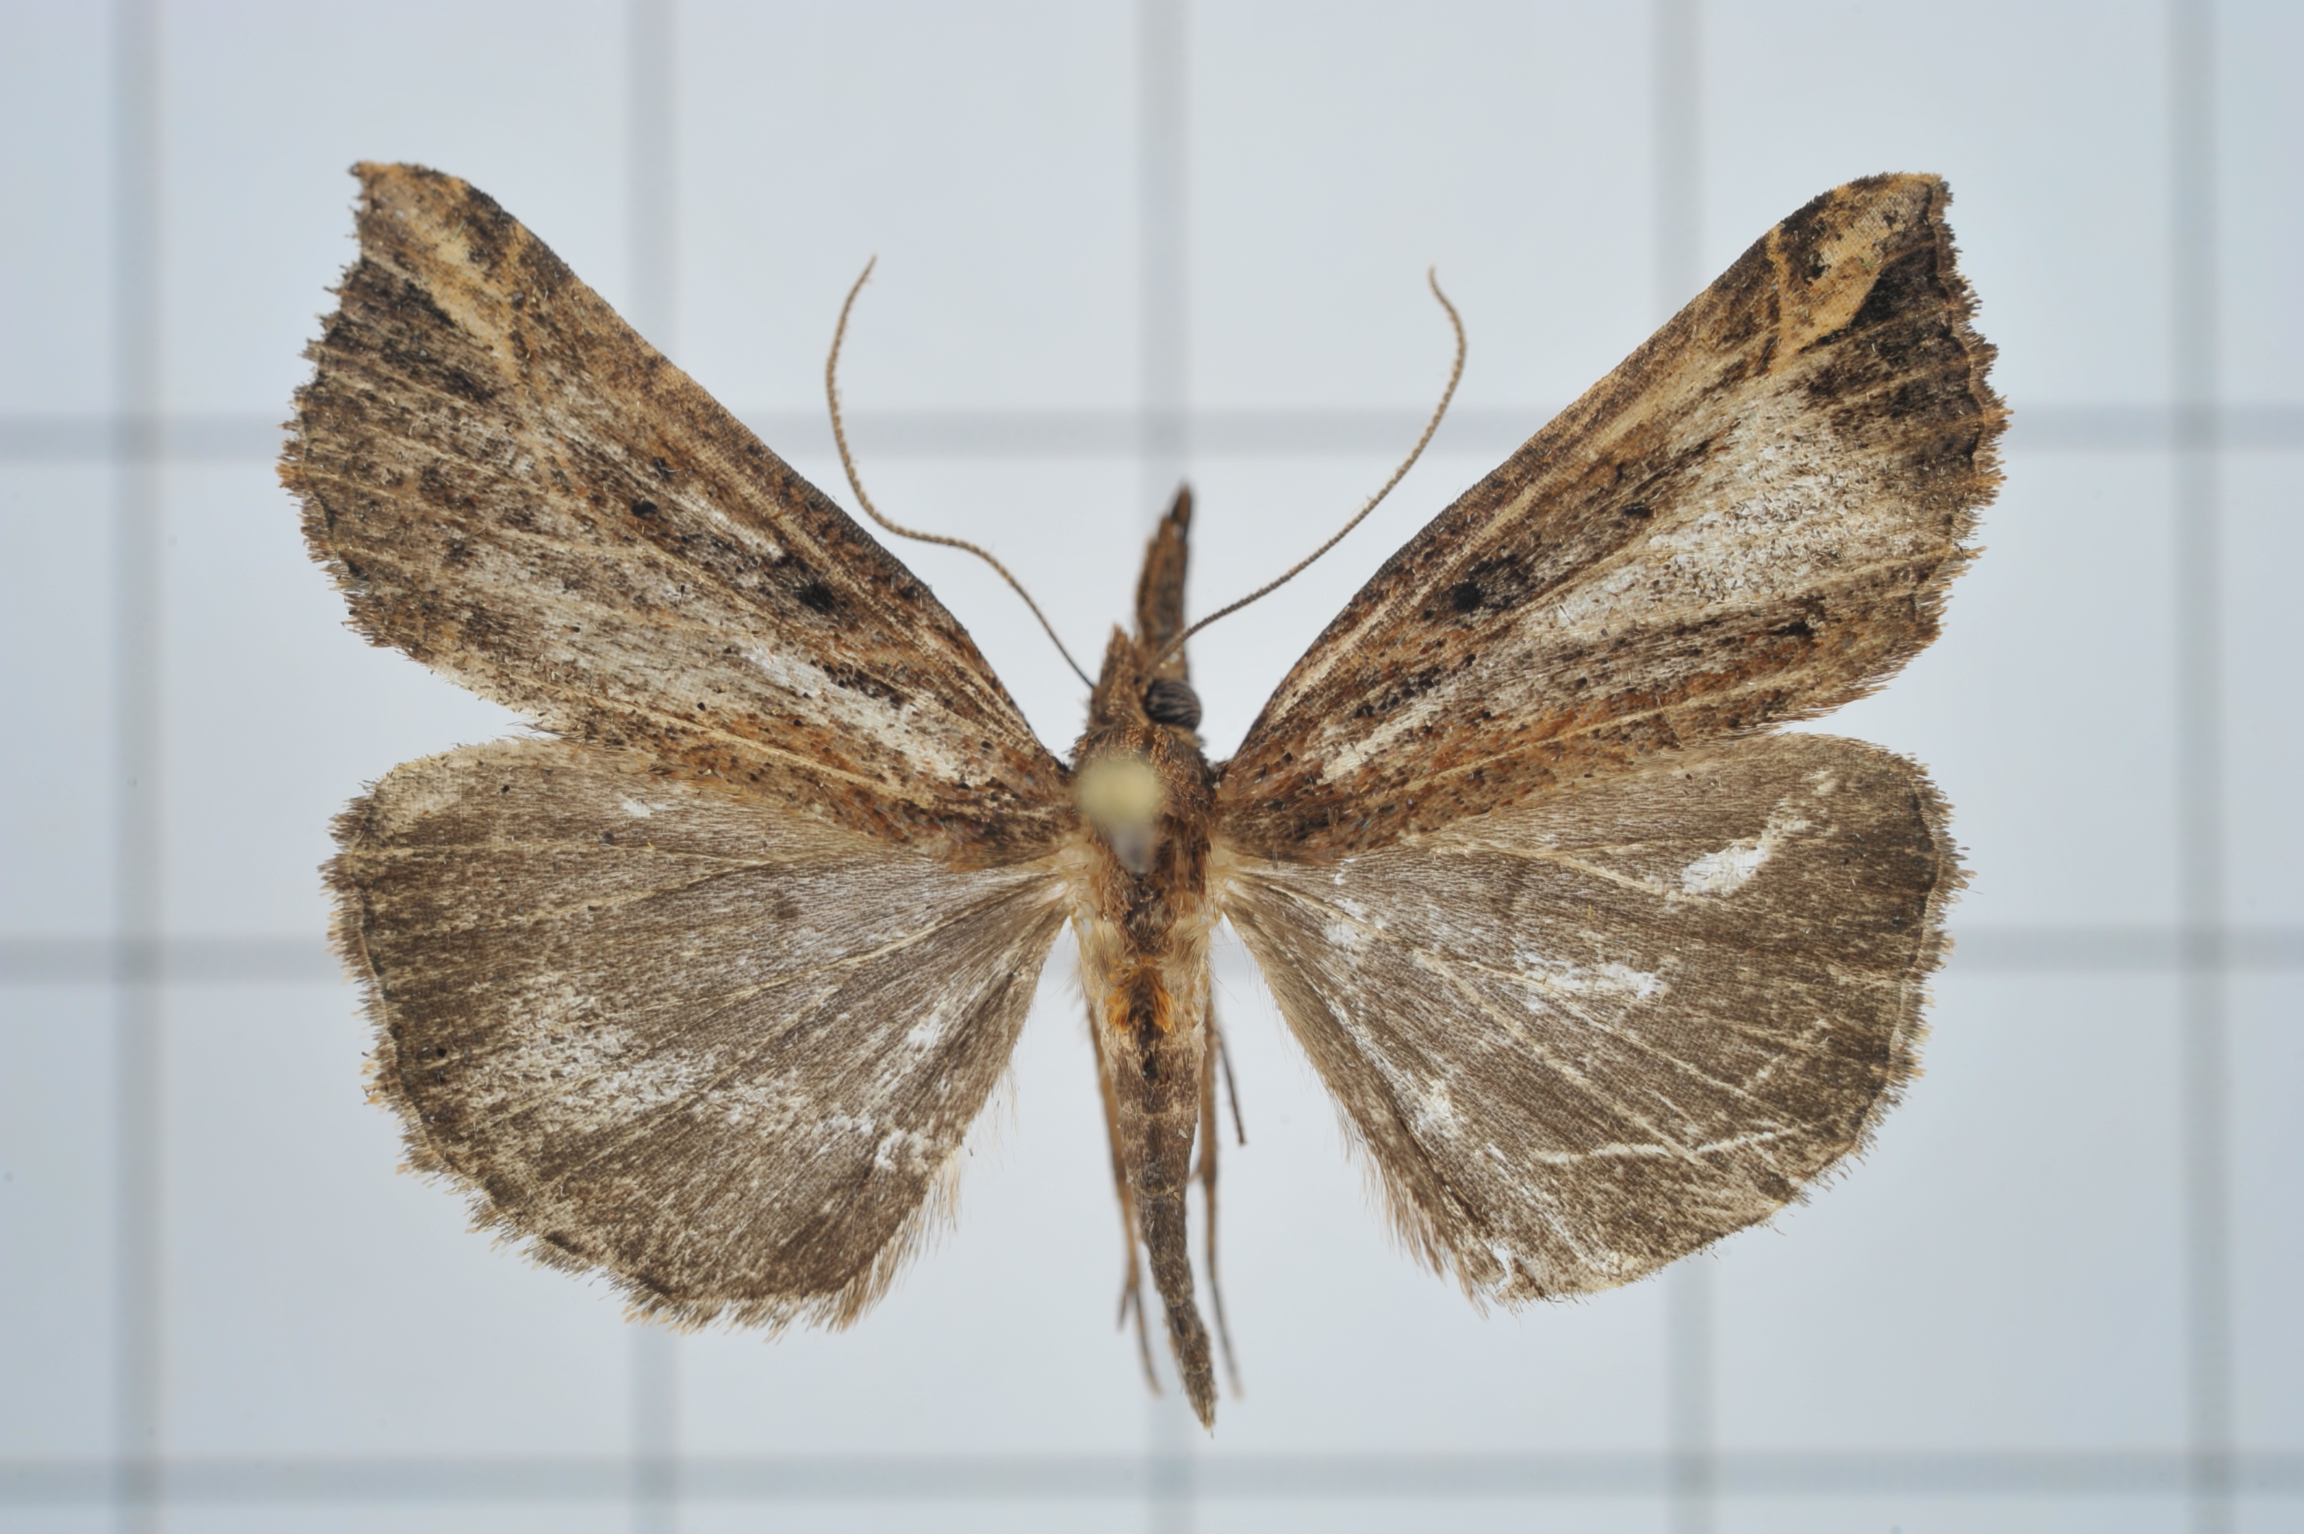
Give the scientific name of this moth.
Hypena lignealis
